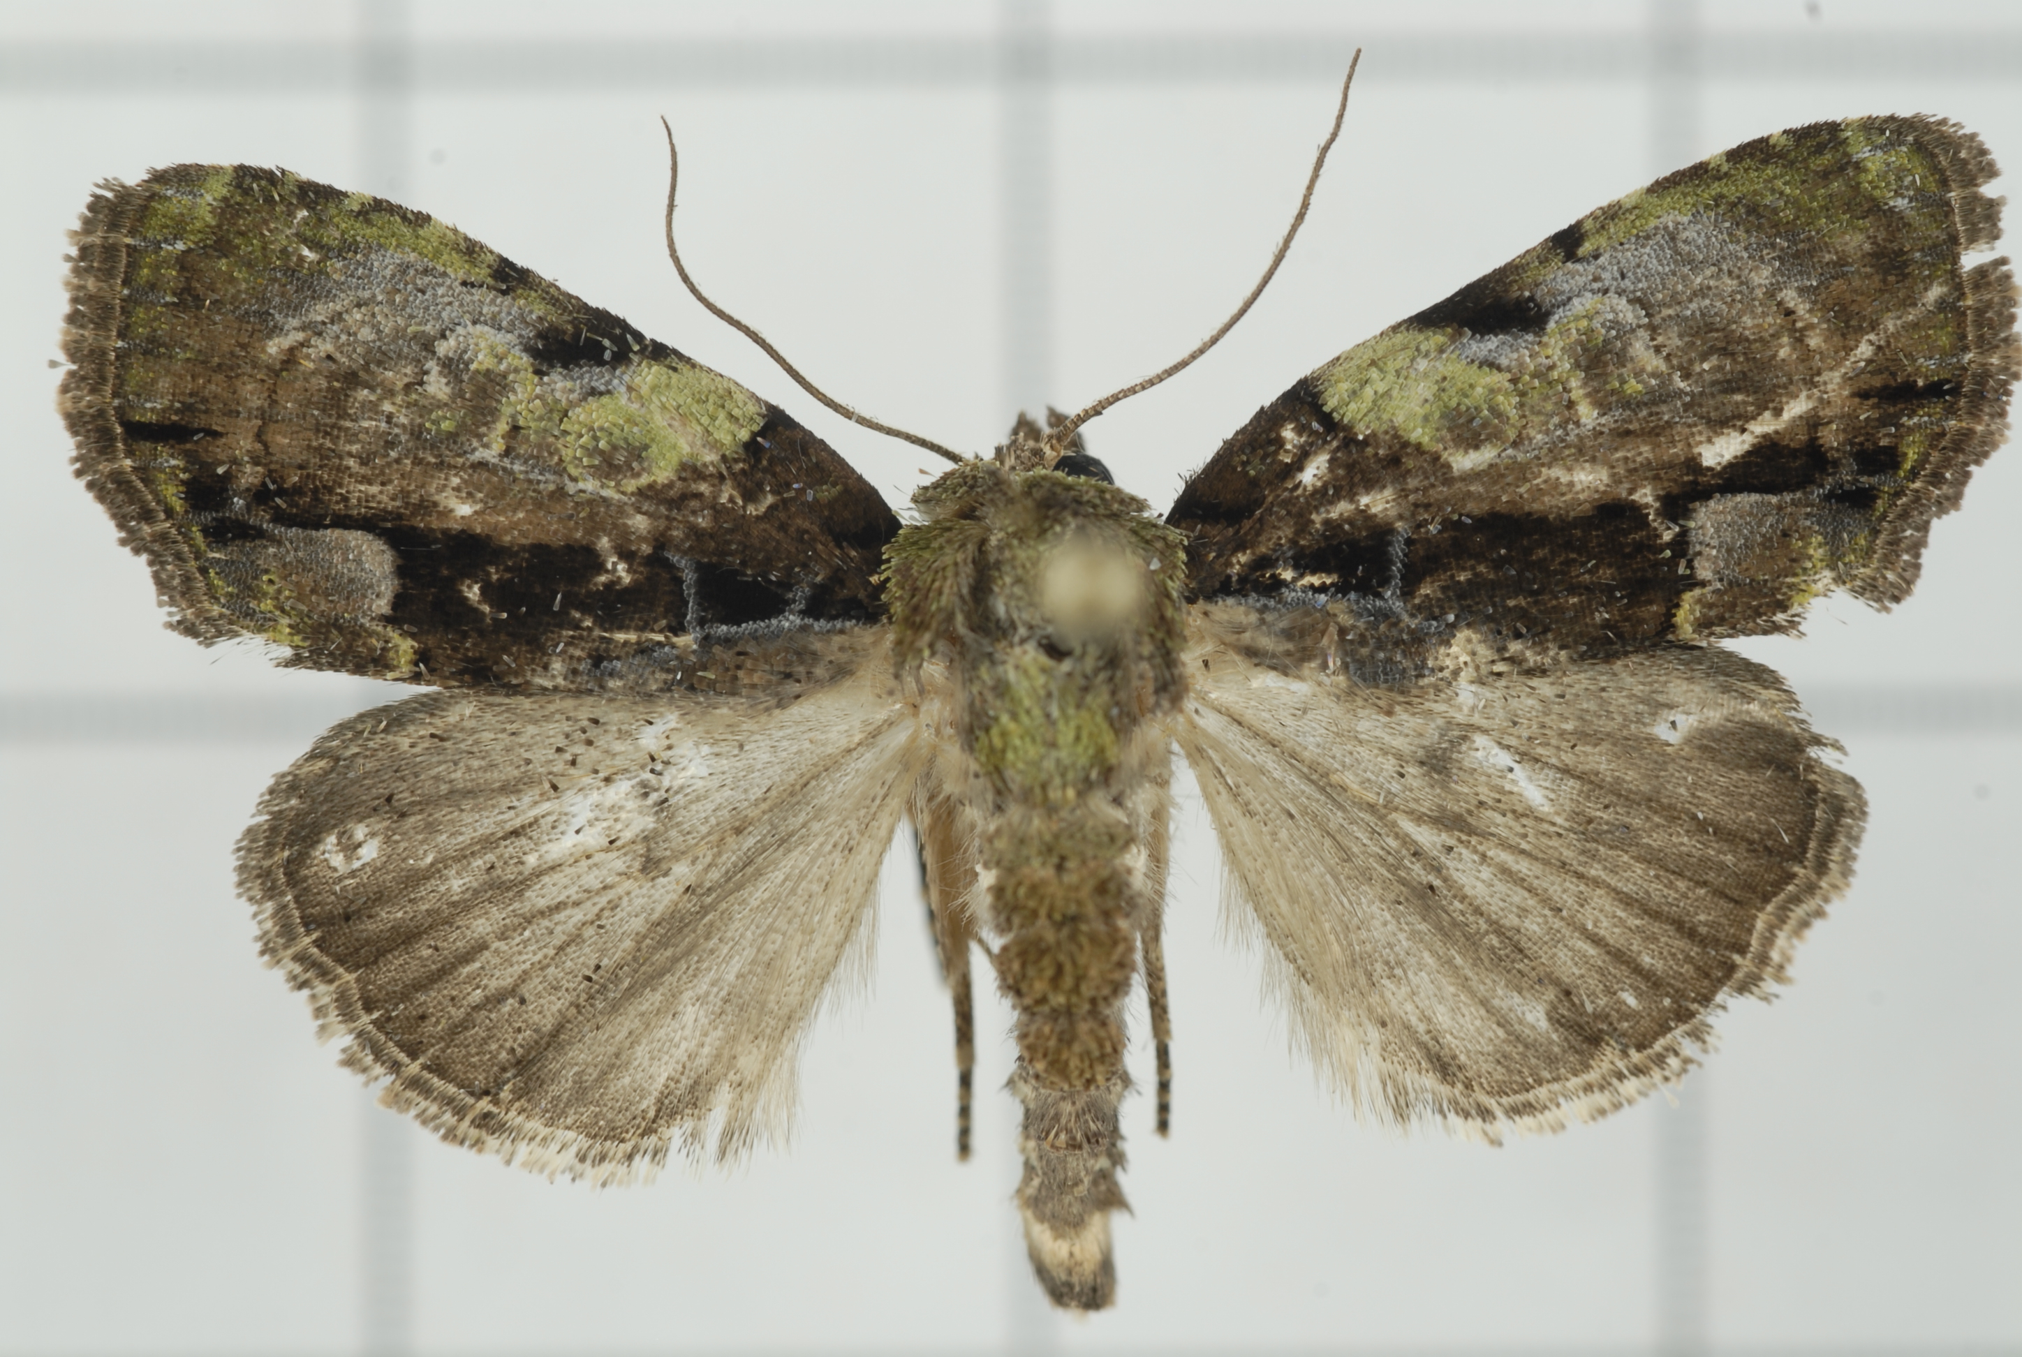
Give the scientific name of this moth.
Chytonix costimacula
